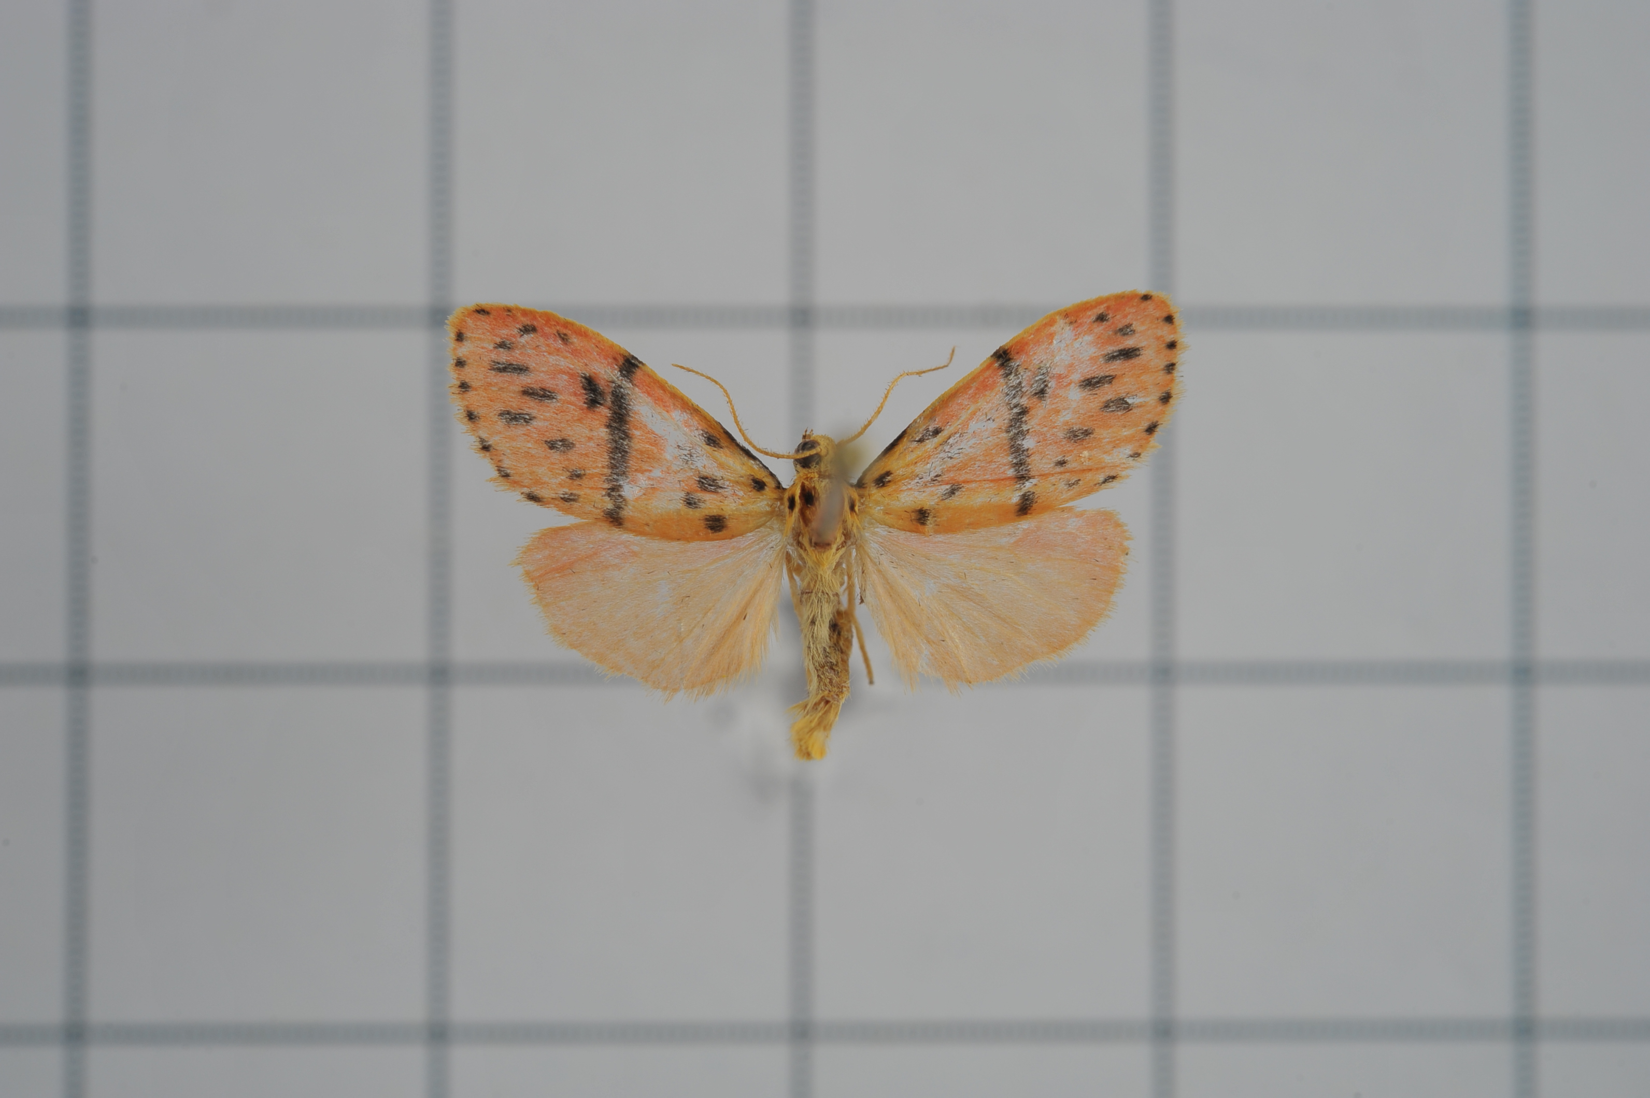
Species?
Miltochrista arcuata
